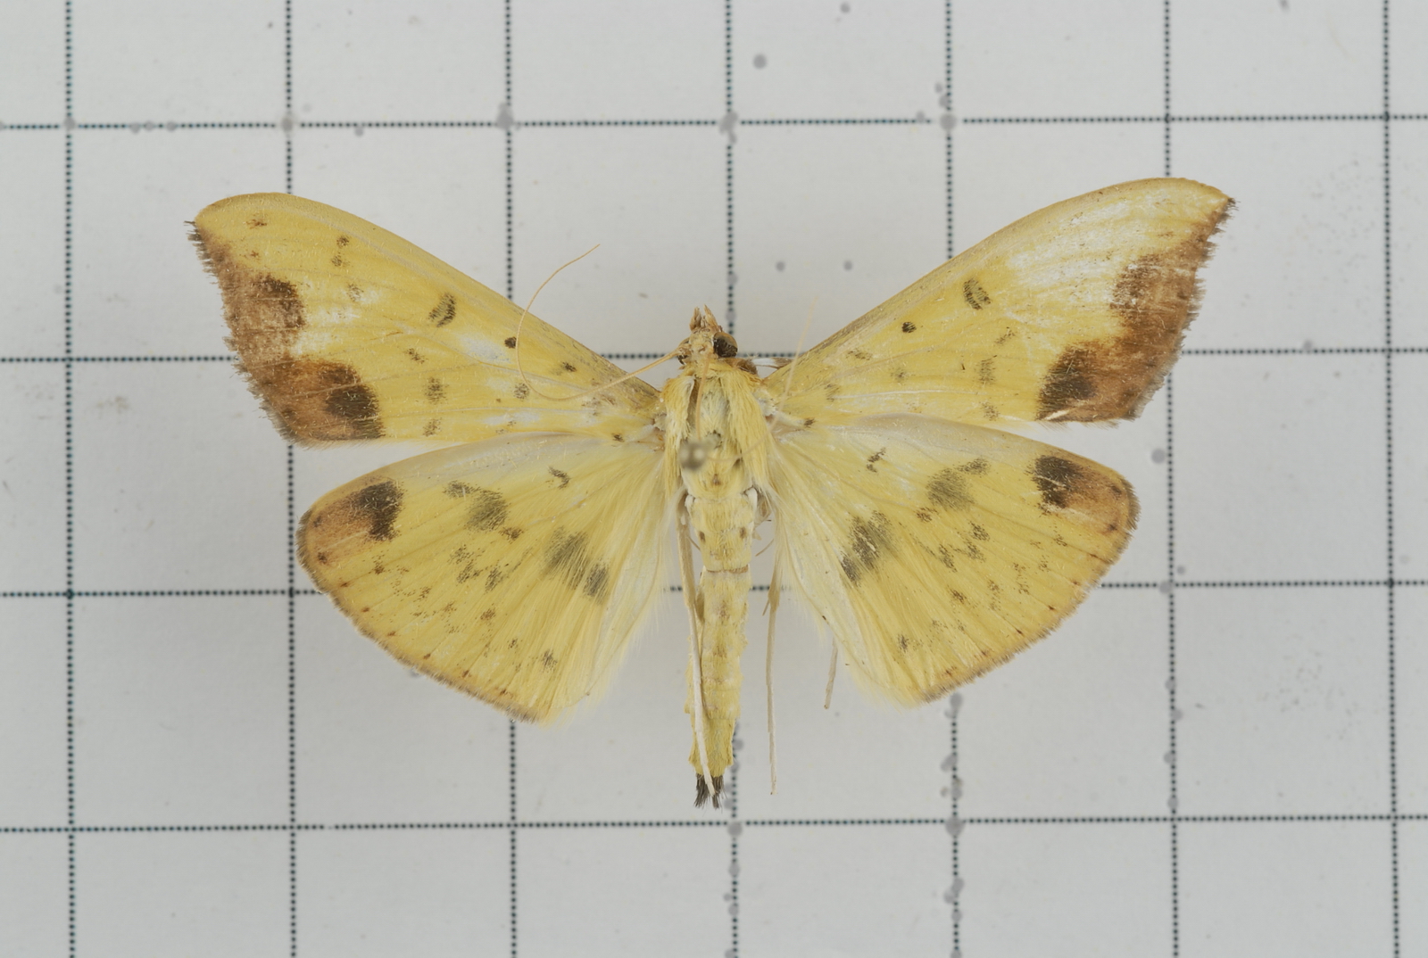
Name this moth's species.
Botyodes principalis
